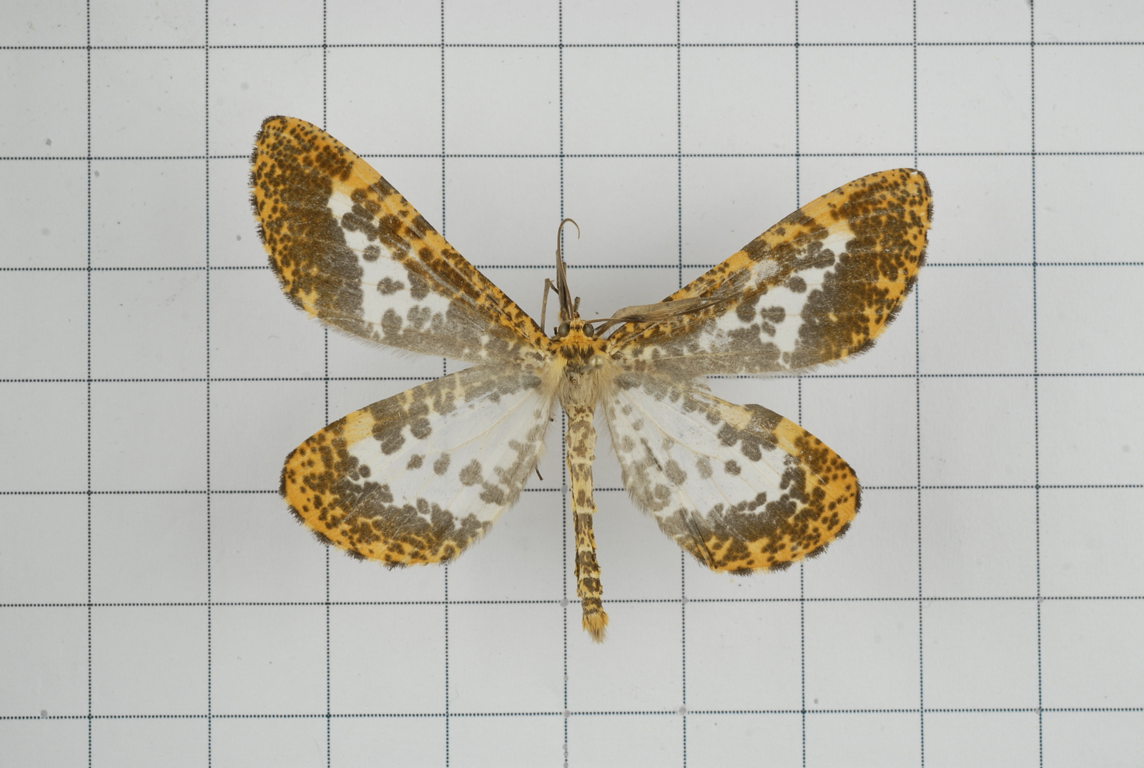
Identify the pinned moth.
Epobeidia lucifera extranigricans
